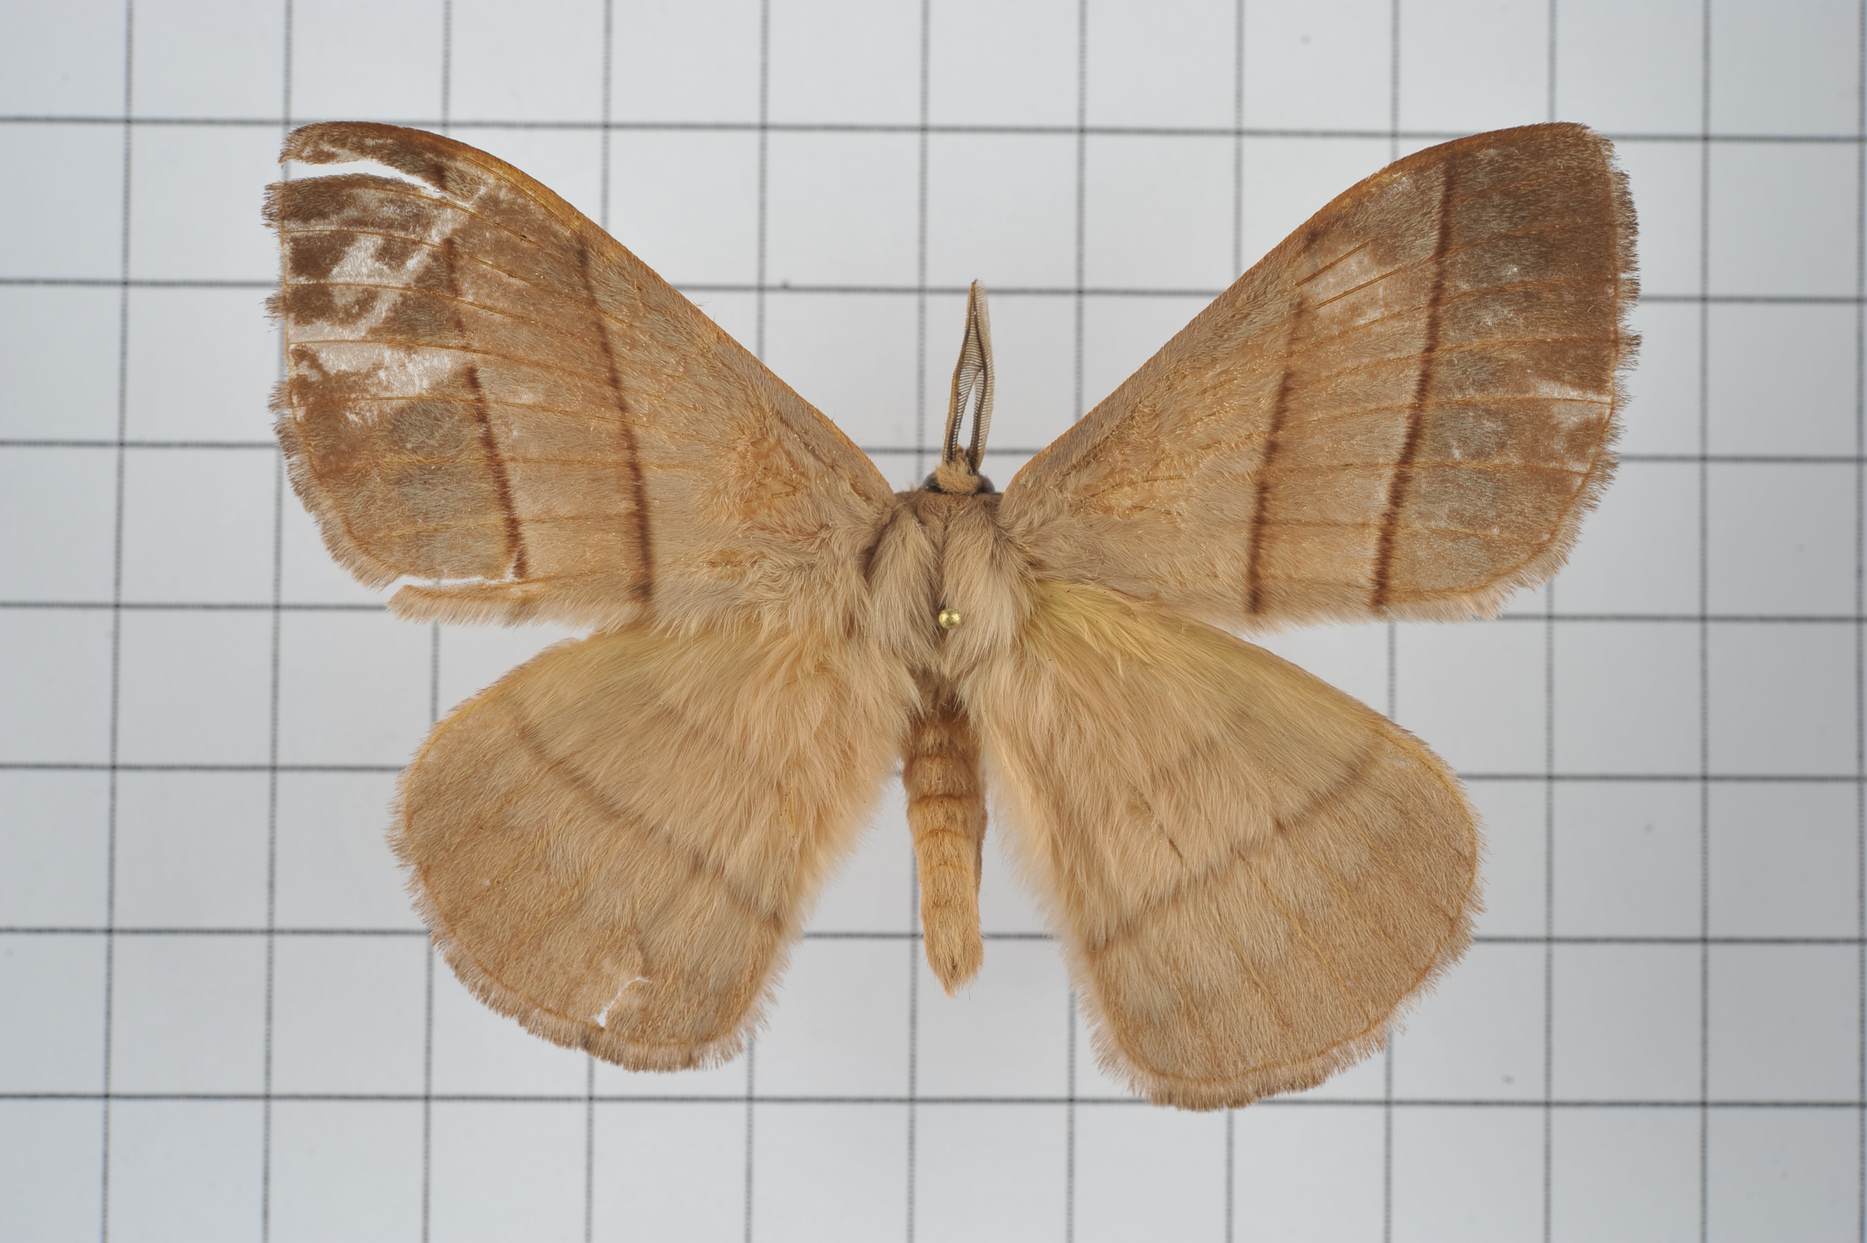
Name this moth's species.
Palirisa cervina formosana
